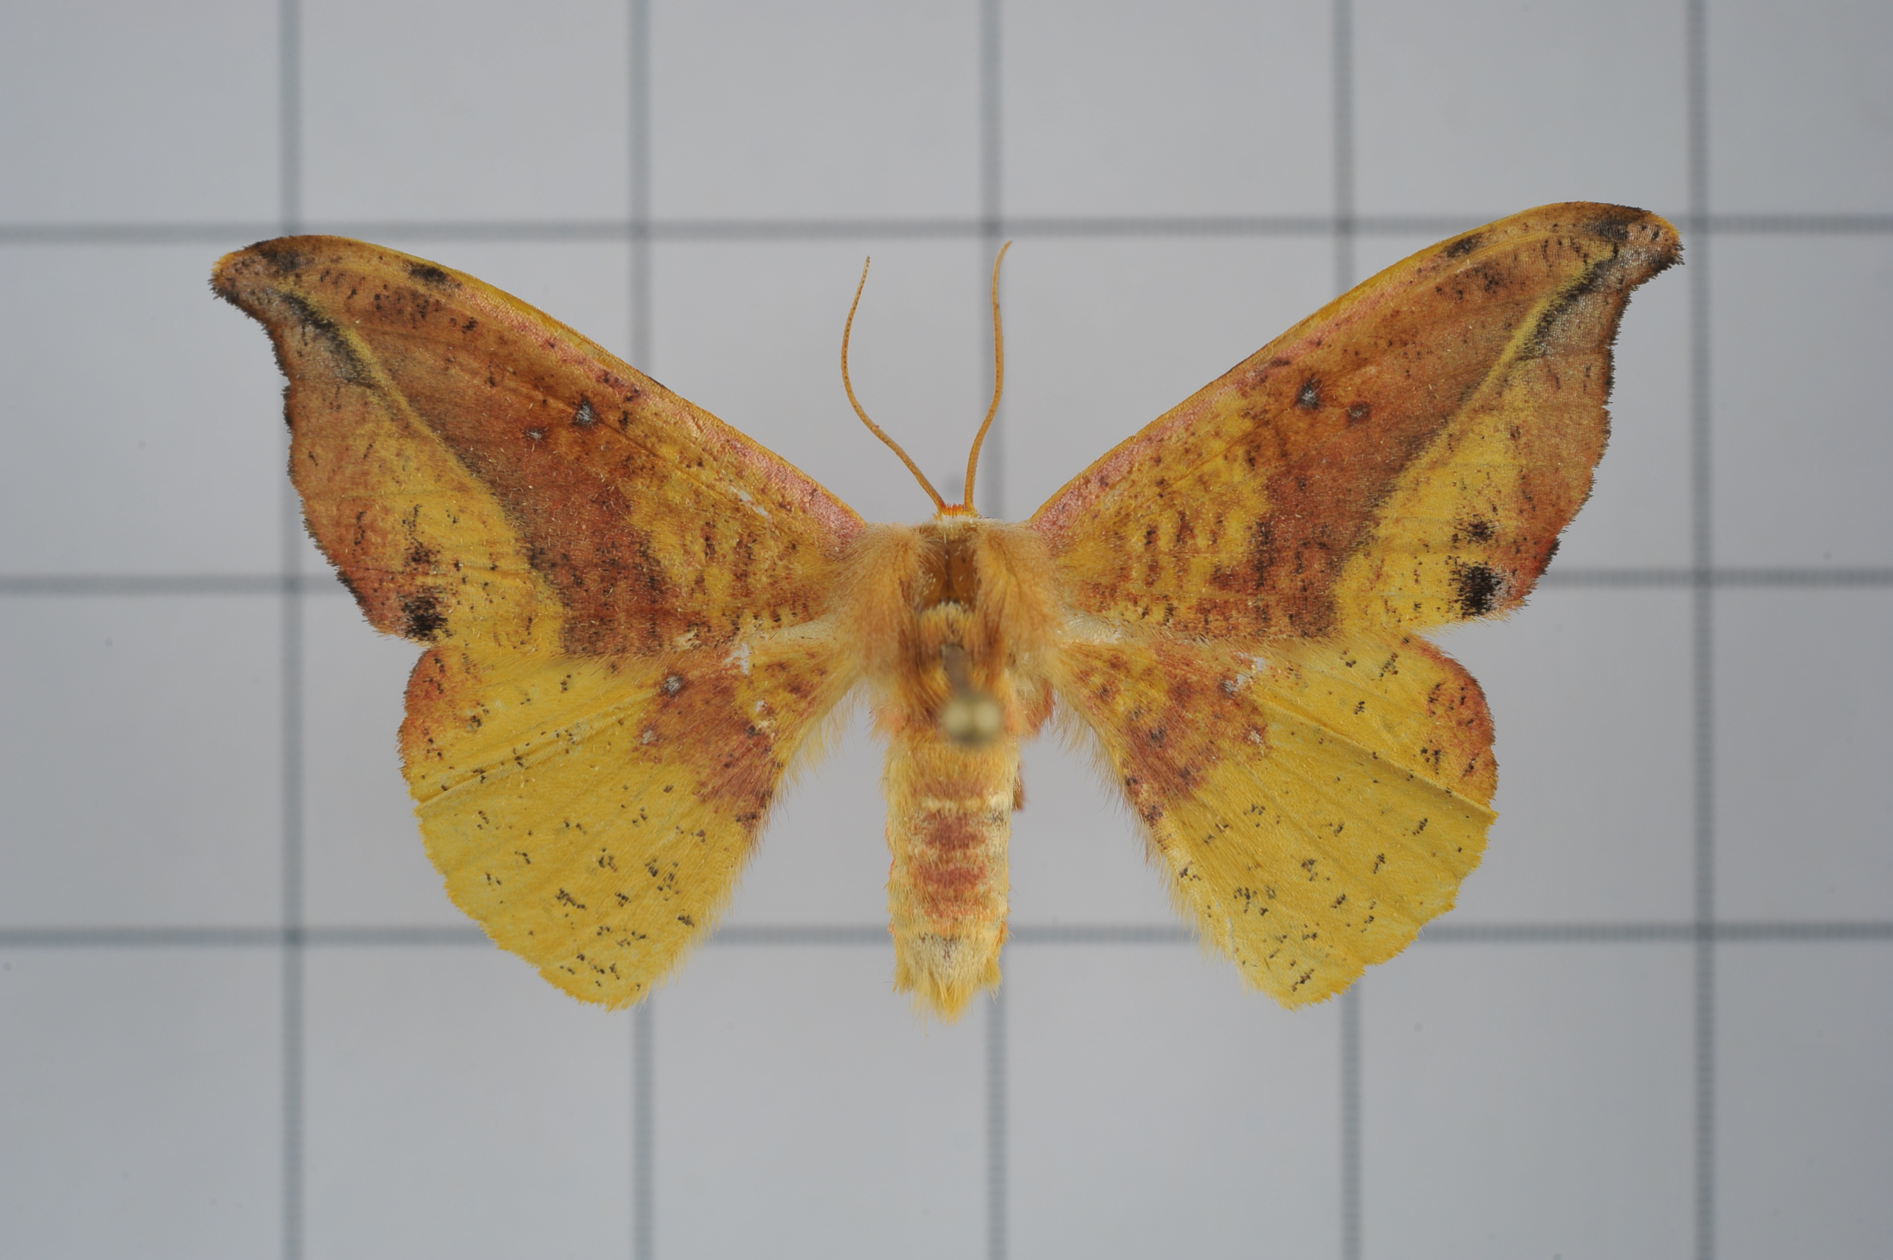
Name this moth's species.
Oreta loochooana loochooana
